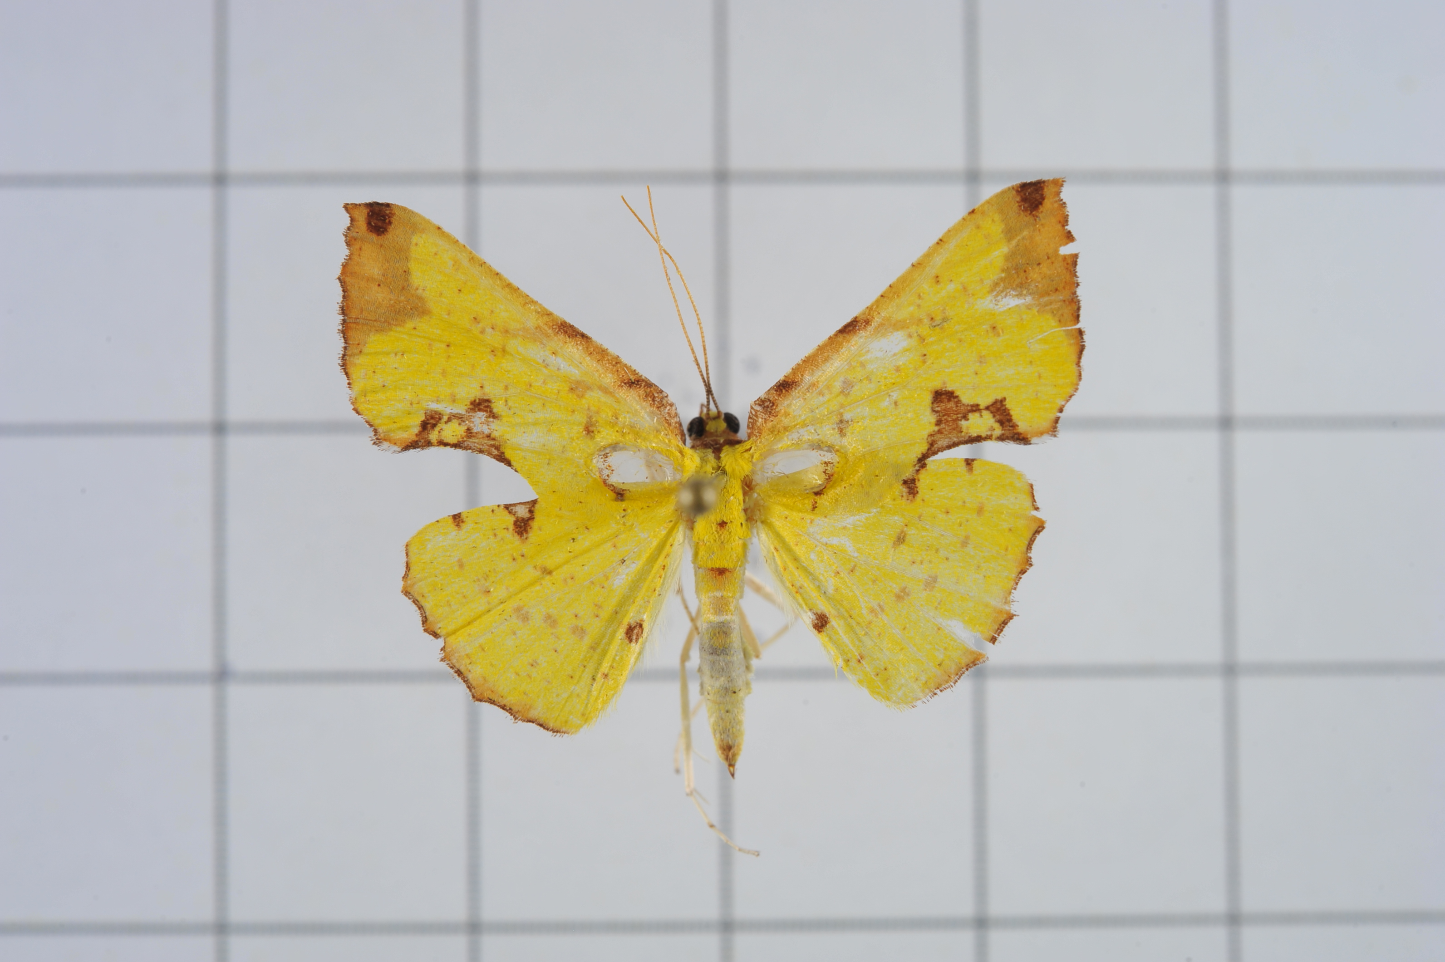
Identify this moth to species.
Corymica pryeri
